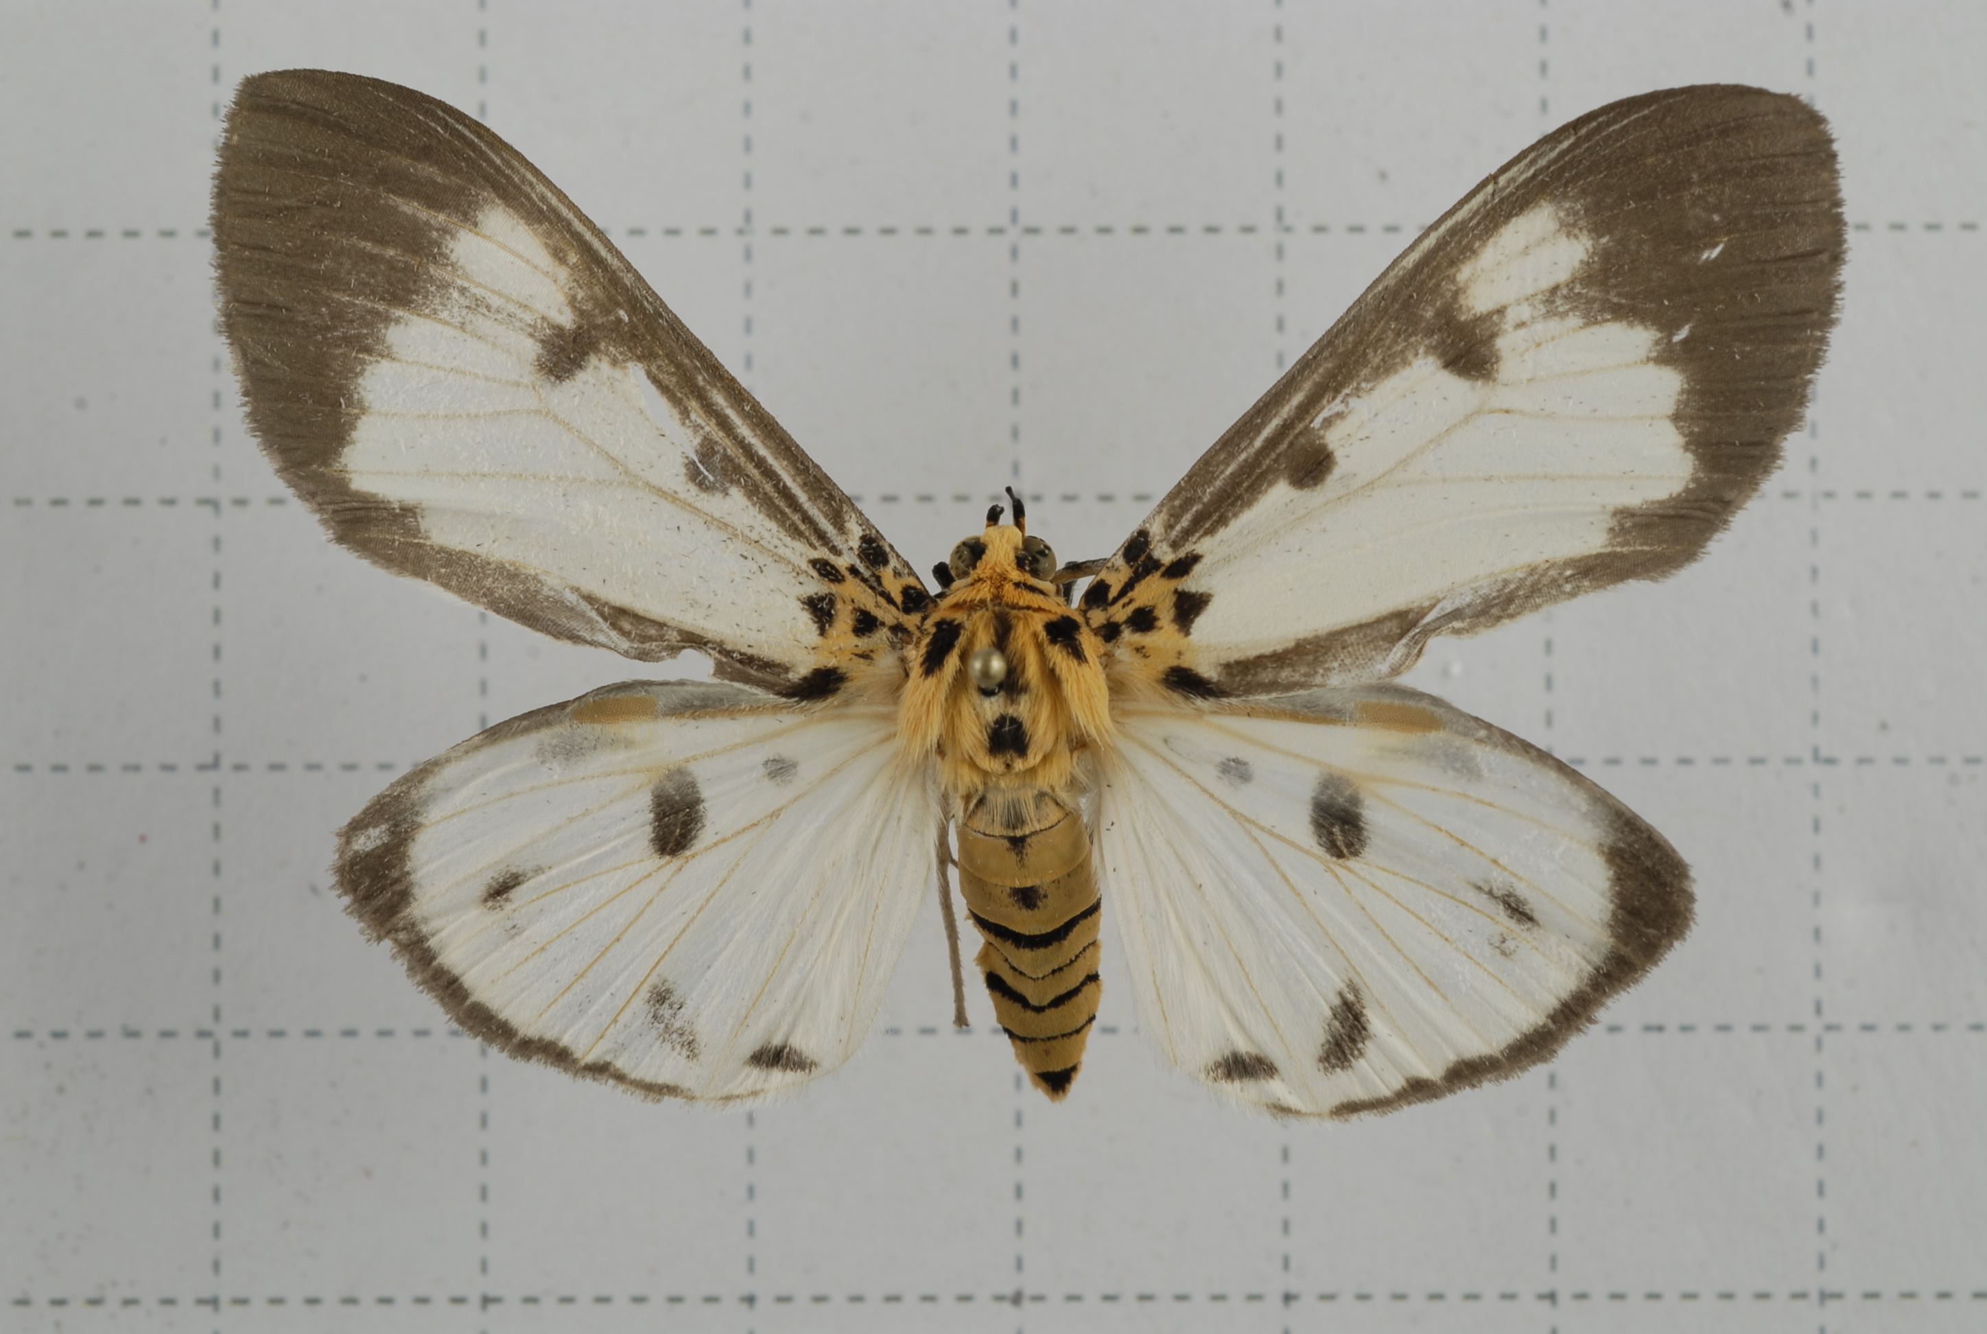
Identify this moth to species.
Asota plana lacteata
